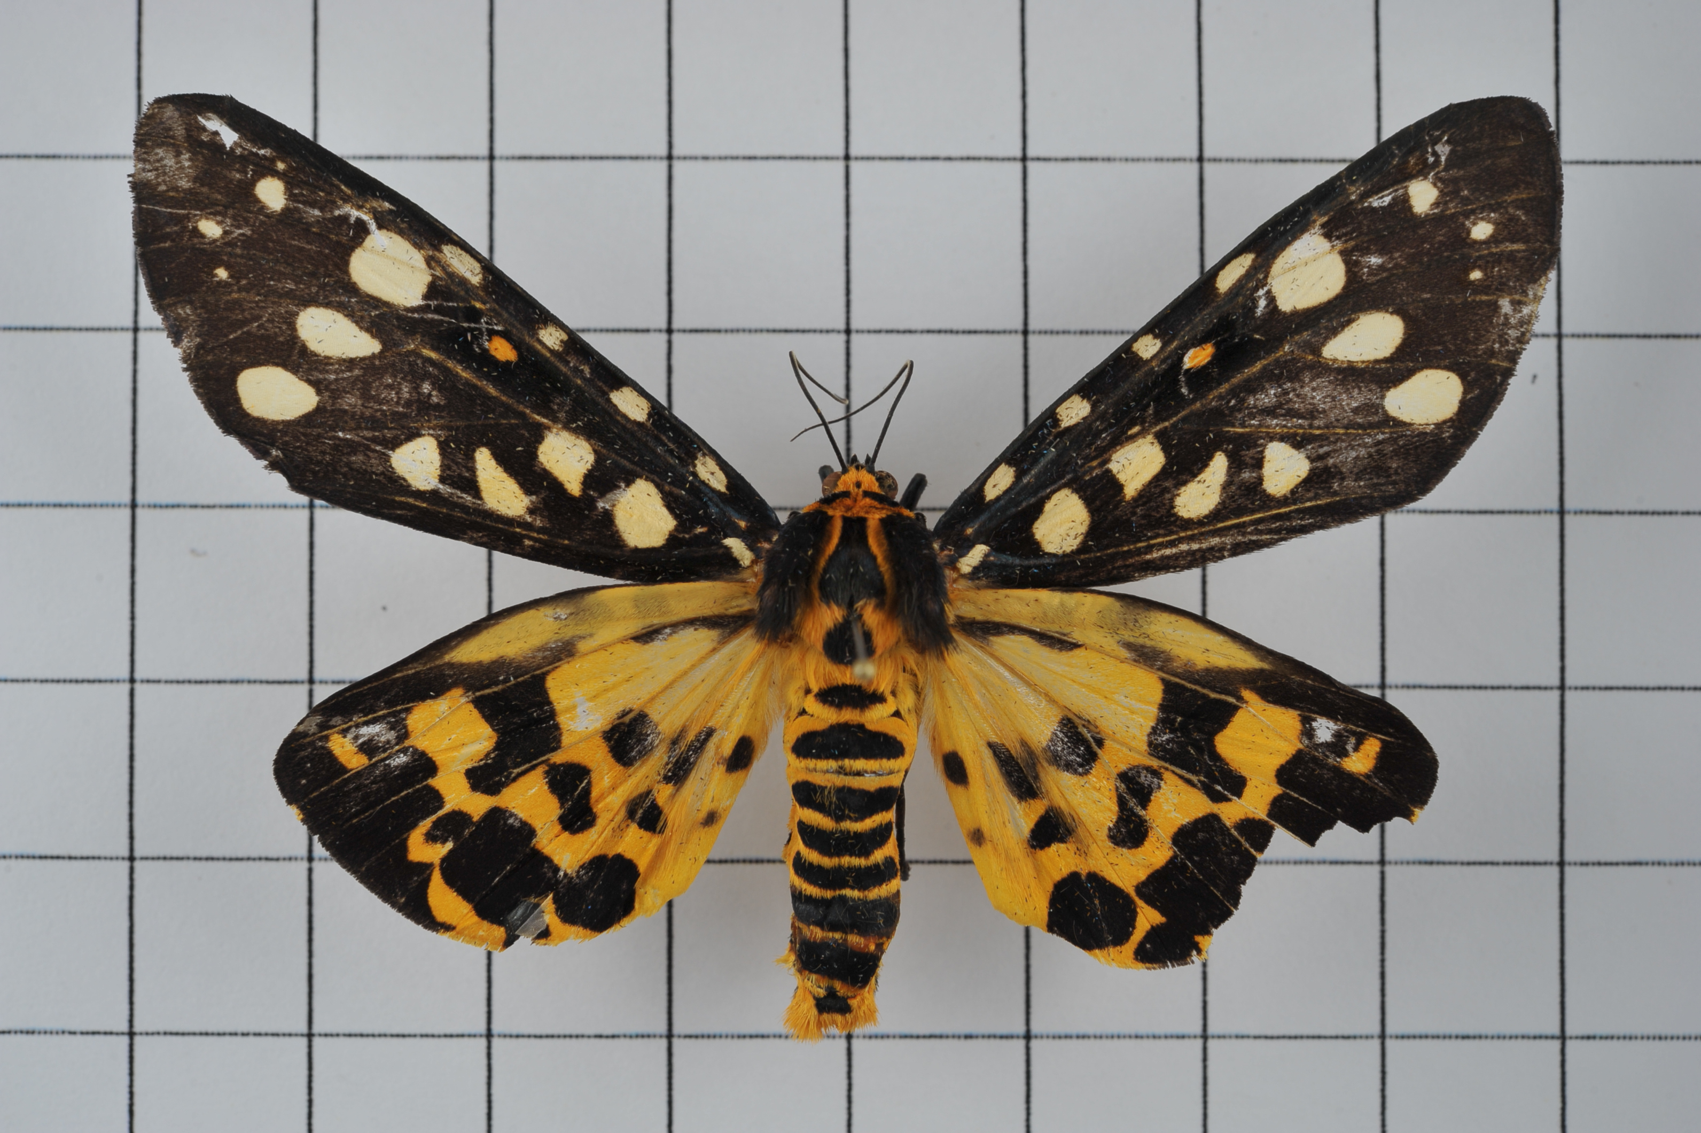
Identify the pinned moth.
Aglaomorpha histrio formosana
